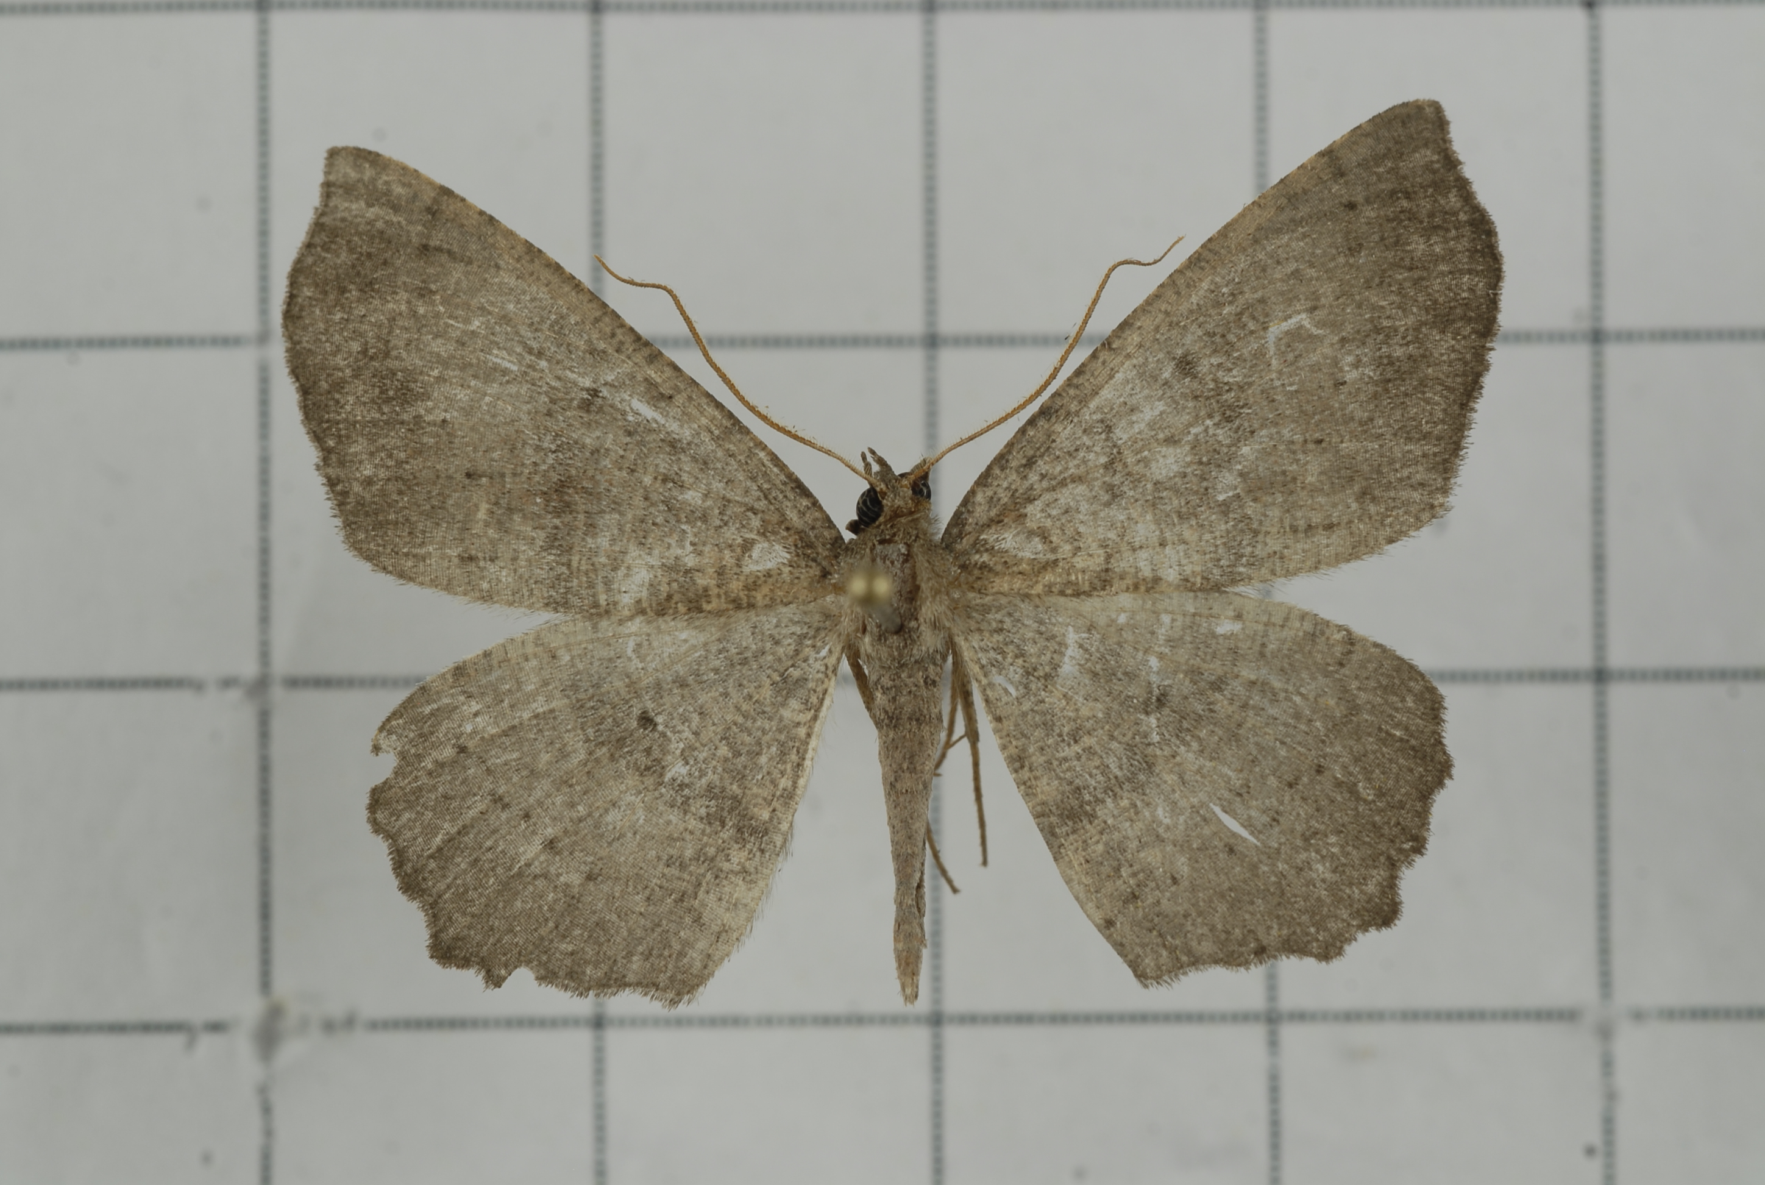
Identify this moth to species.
Xerodes contiguaria
